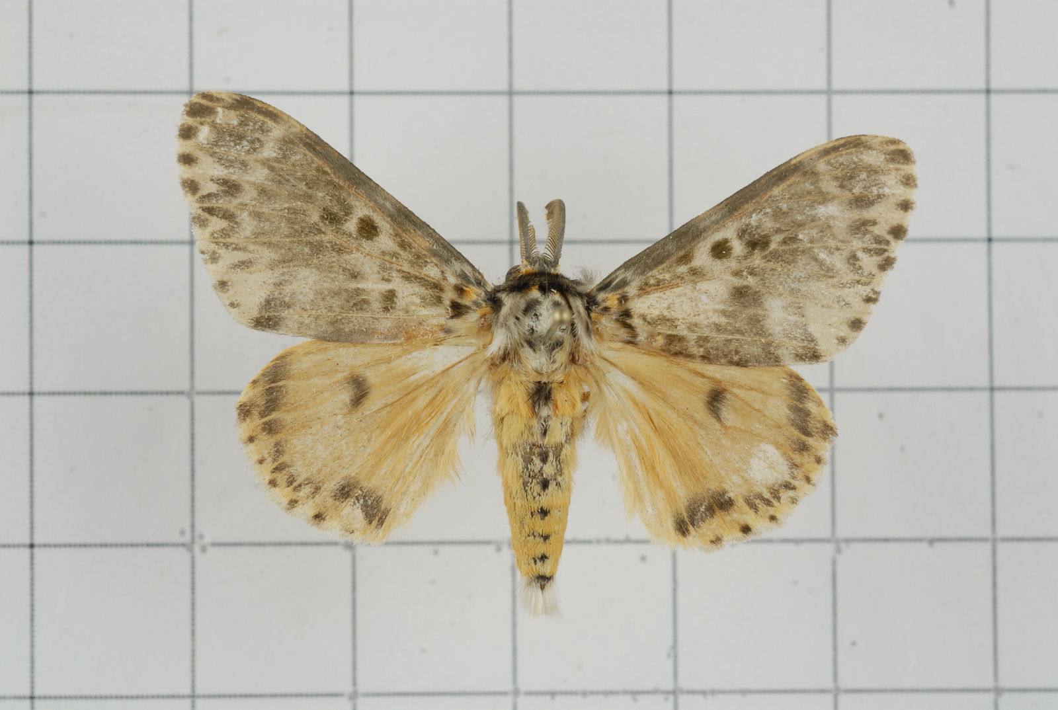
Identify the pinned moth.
Lymantria mathura subpallida
